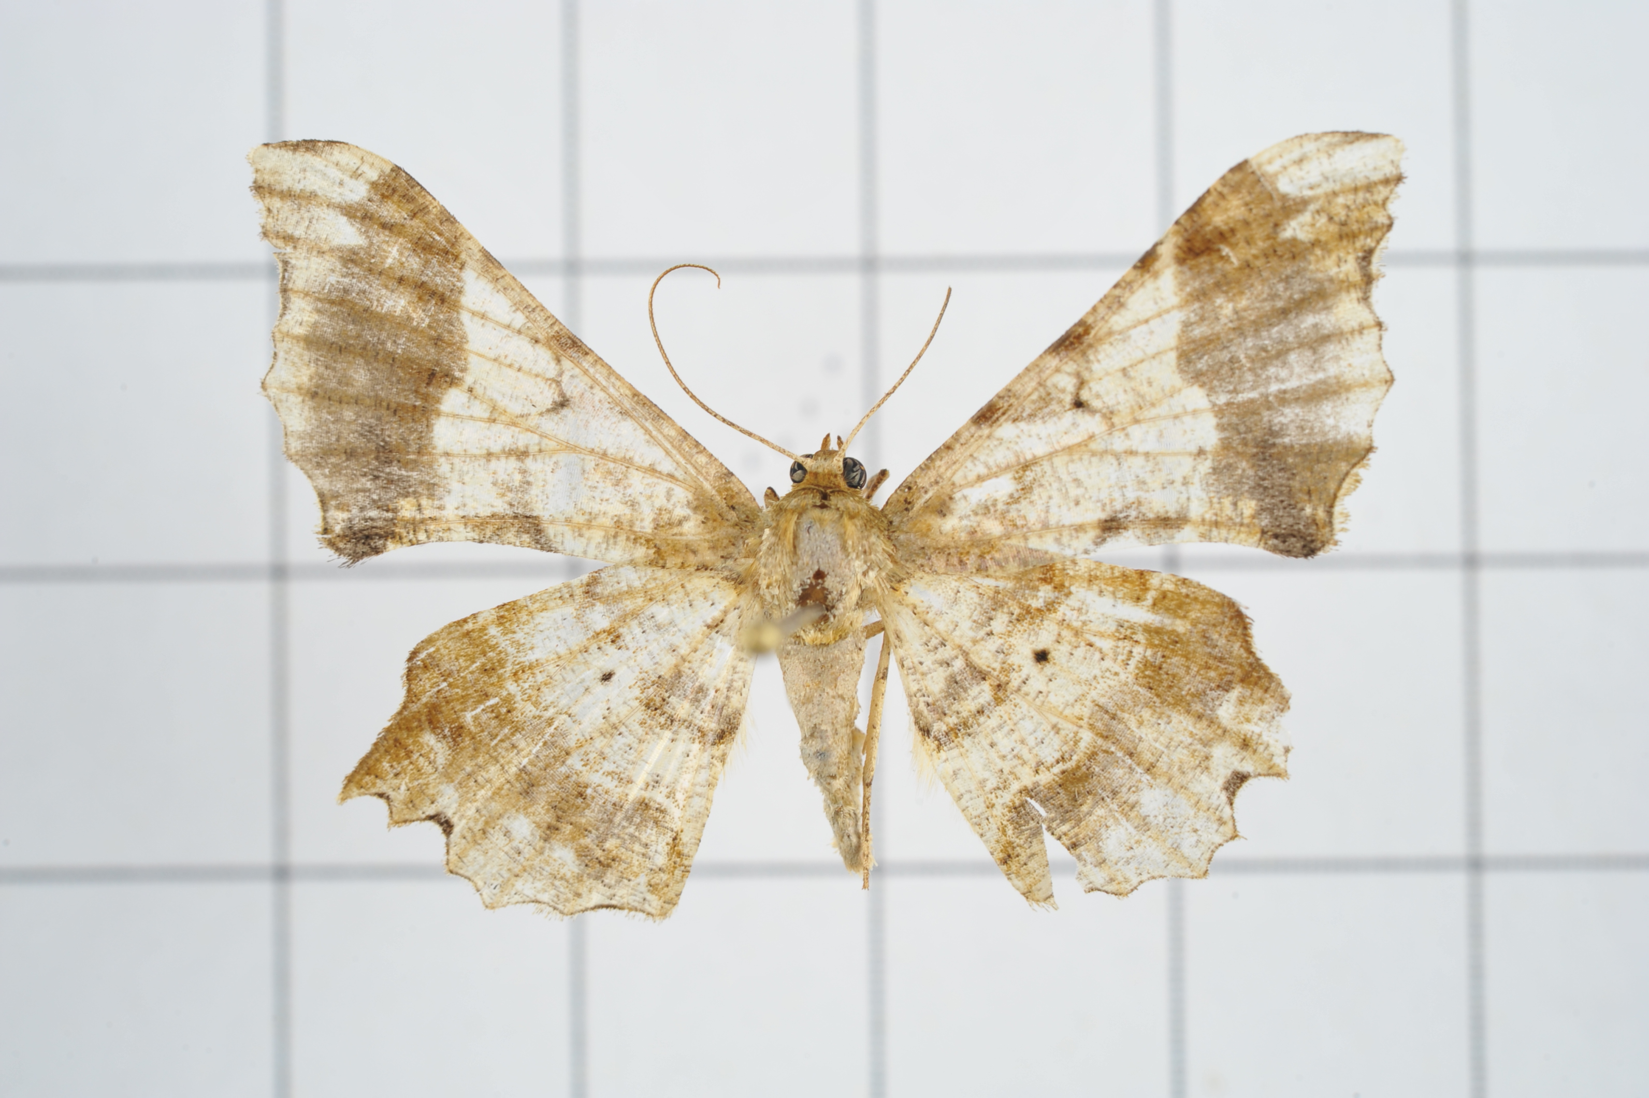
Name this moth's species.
Krananda oliveomarginata
